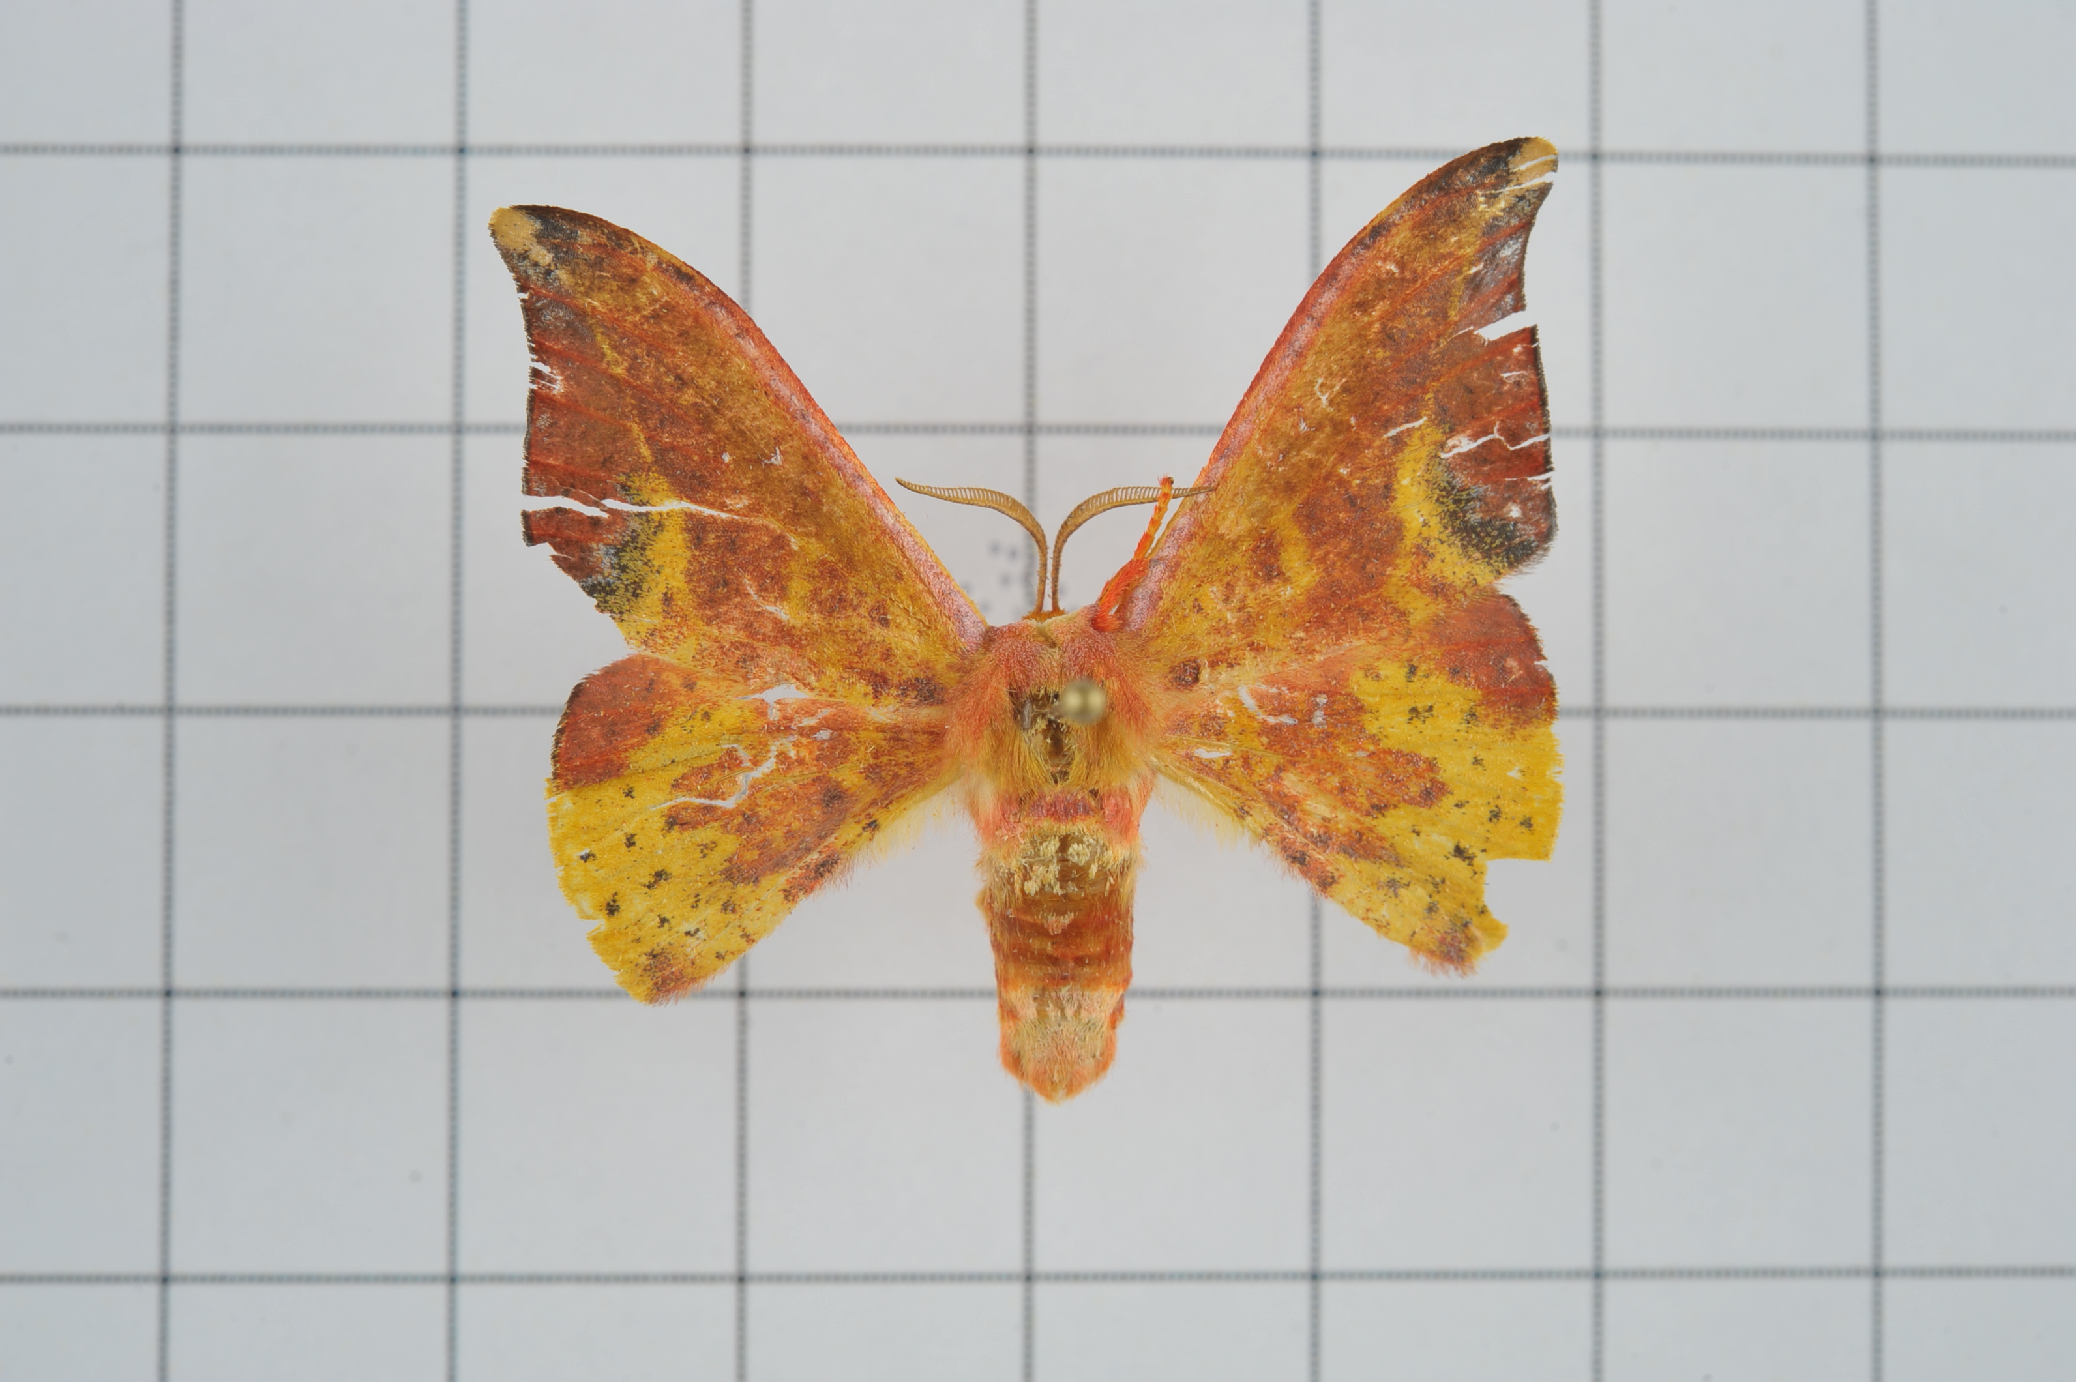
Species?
Oreta fuscopurpurea
